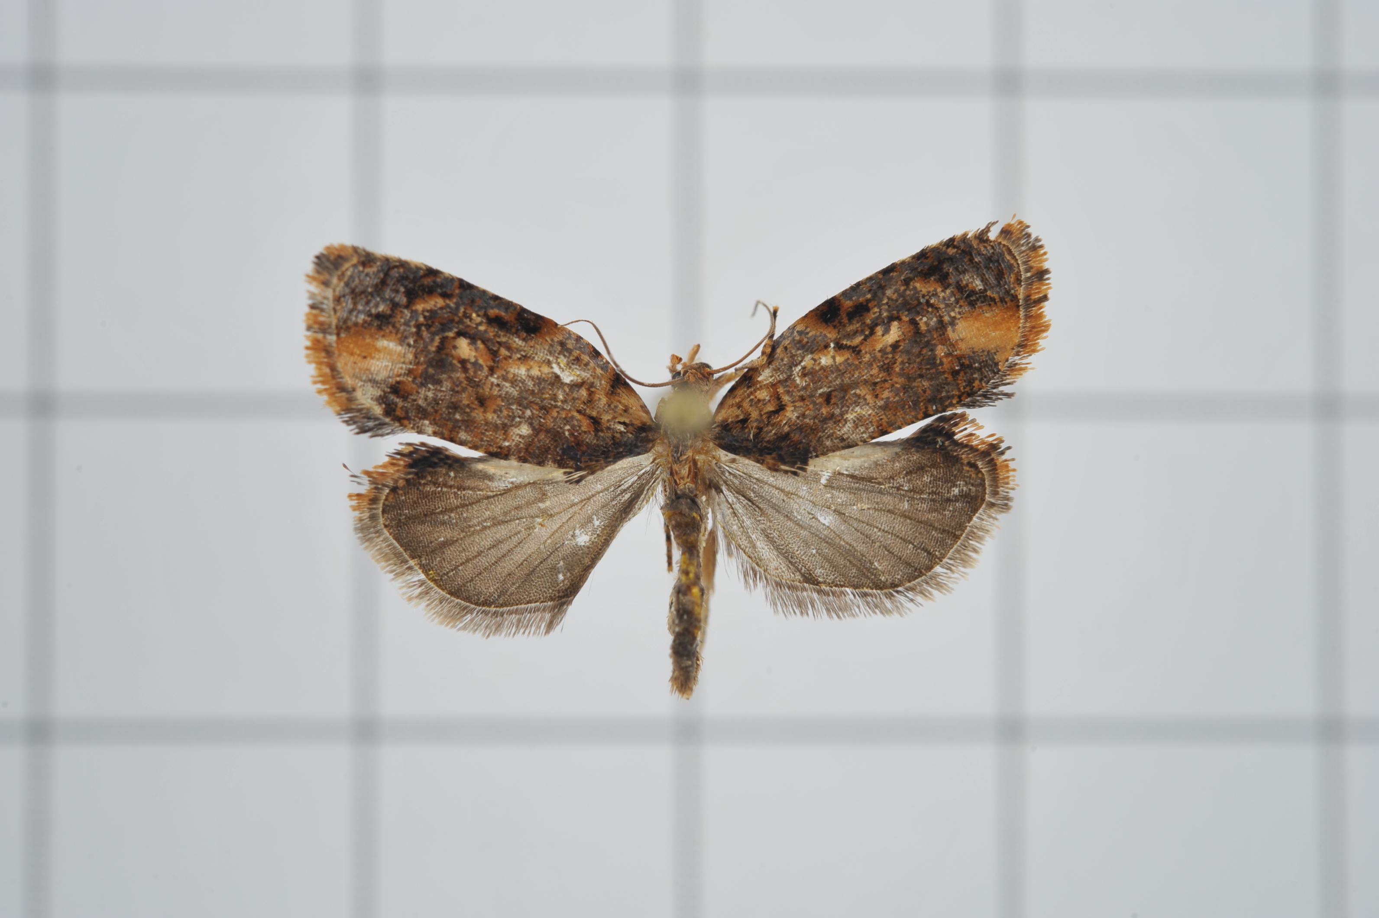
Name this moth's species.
Phaecasiophora caryosema
